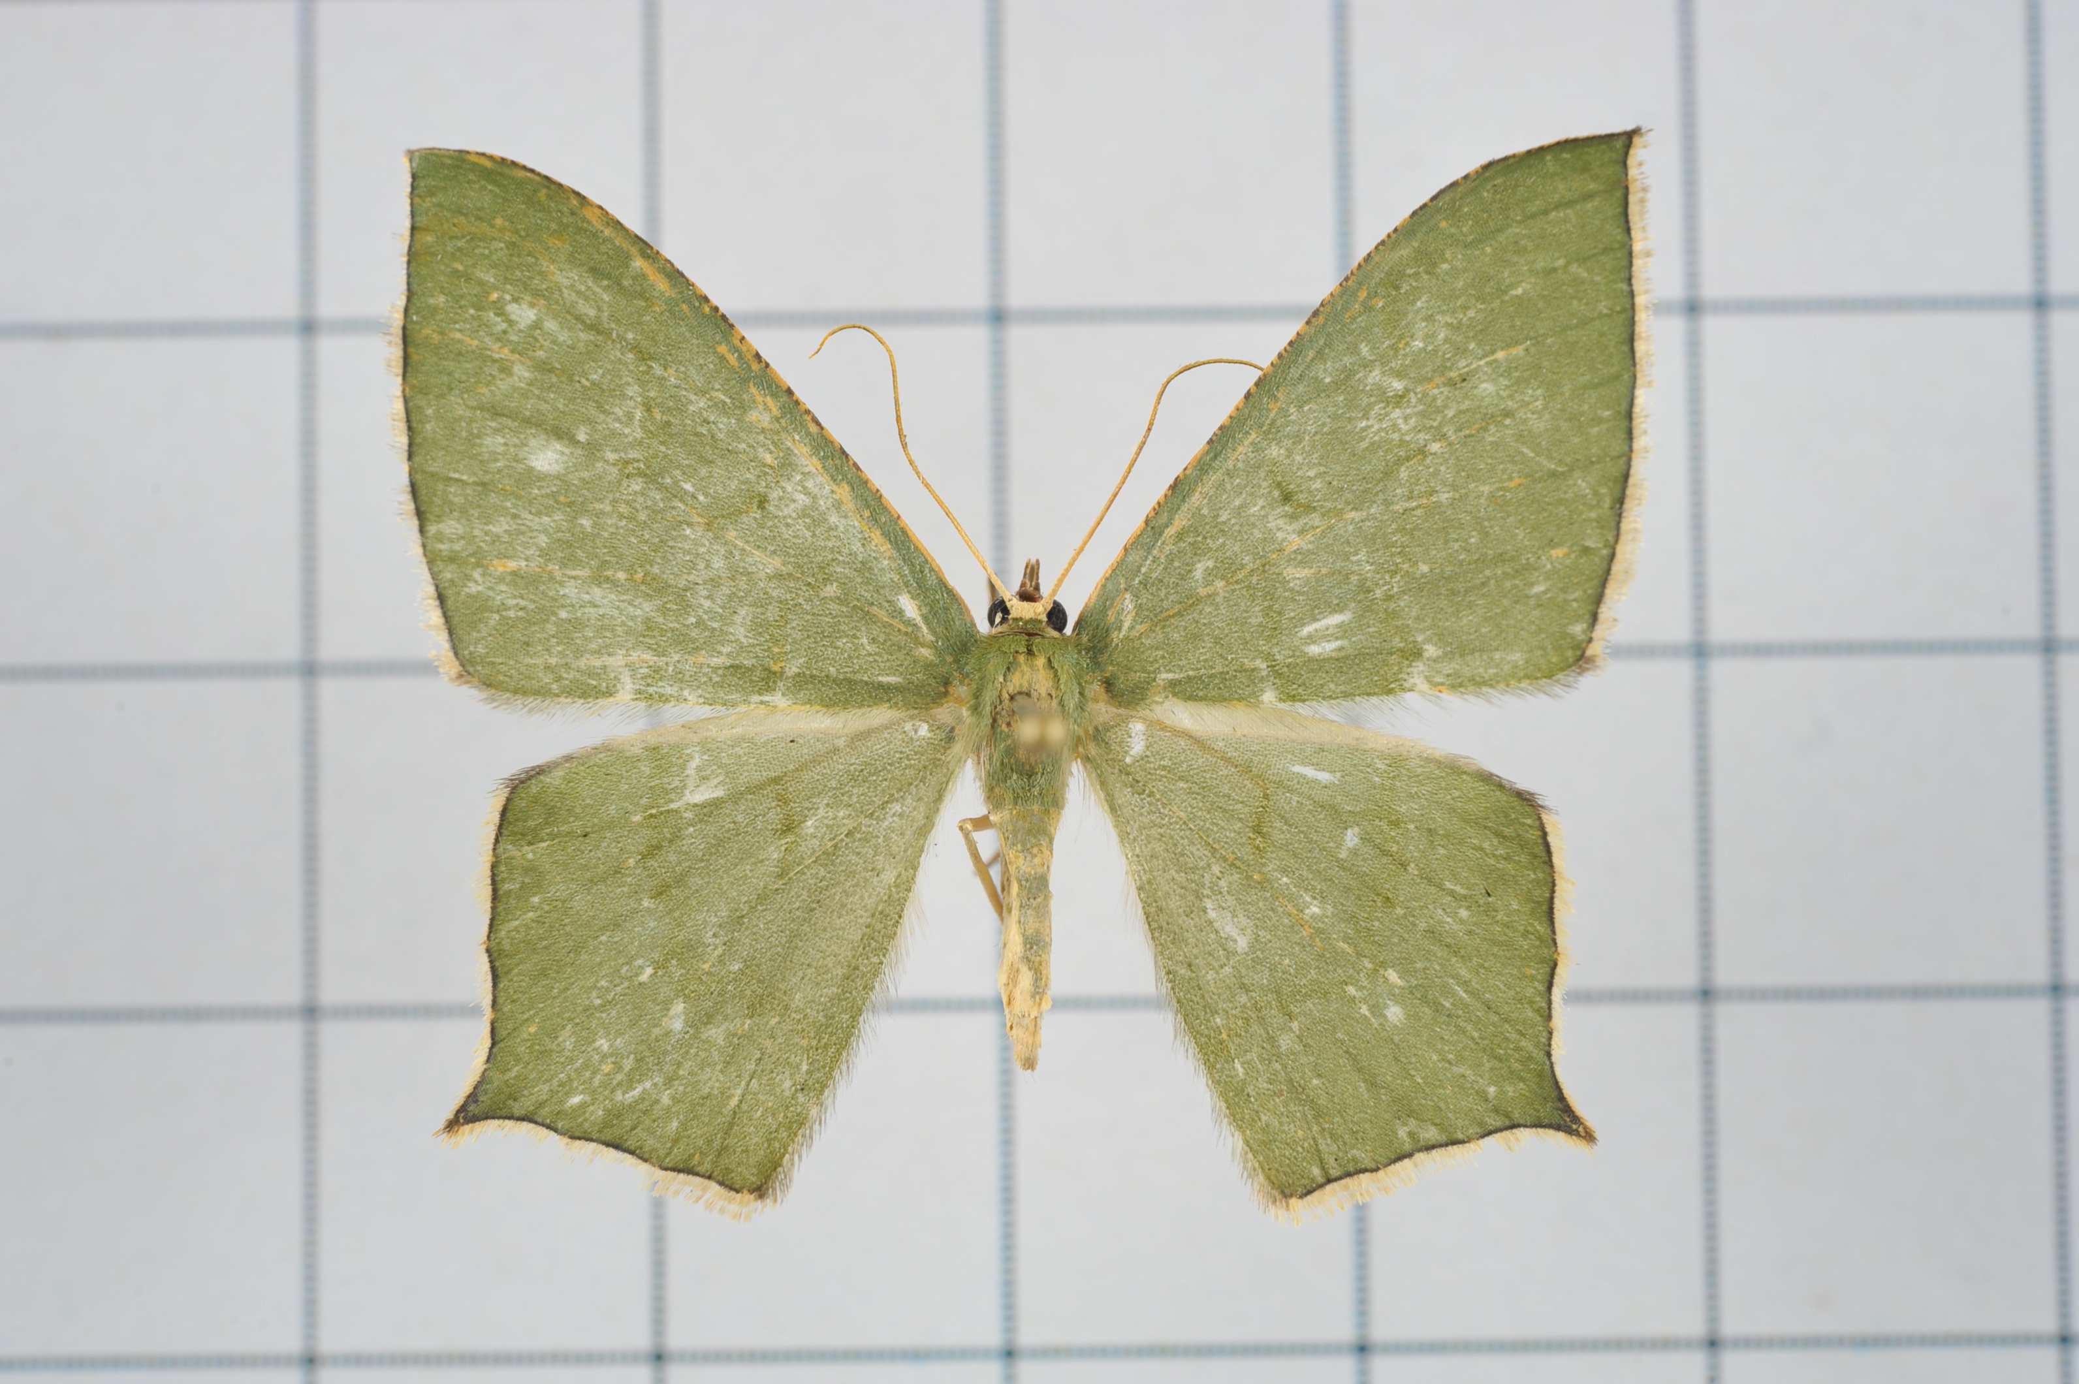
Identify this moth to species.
Maxates quadripunctata
